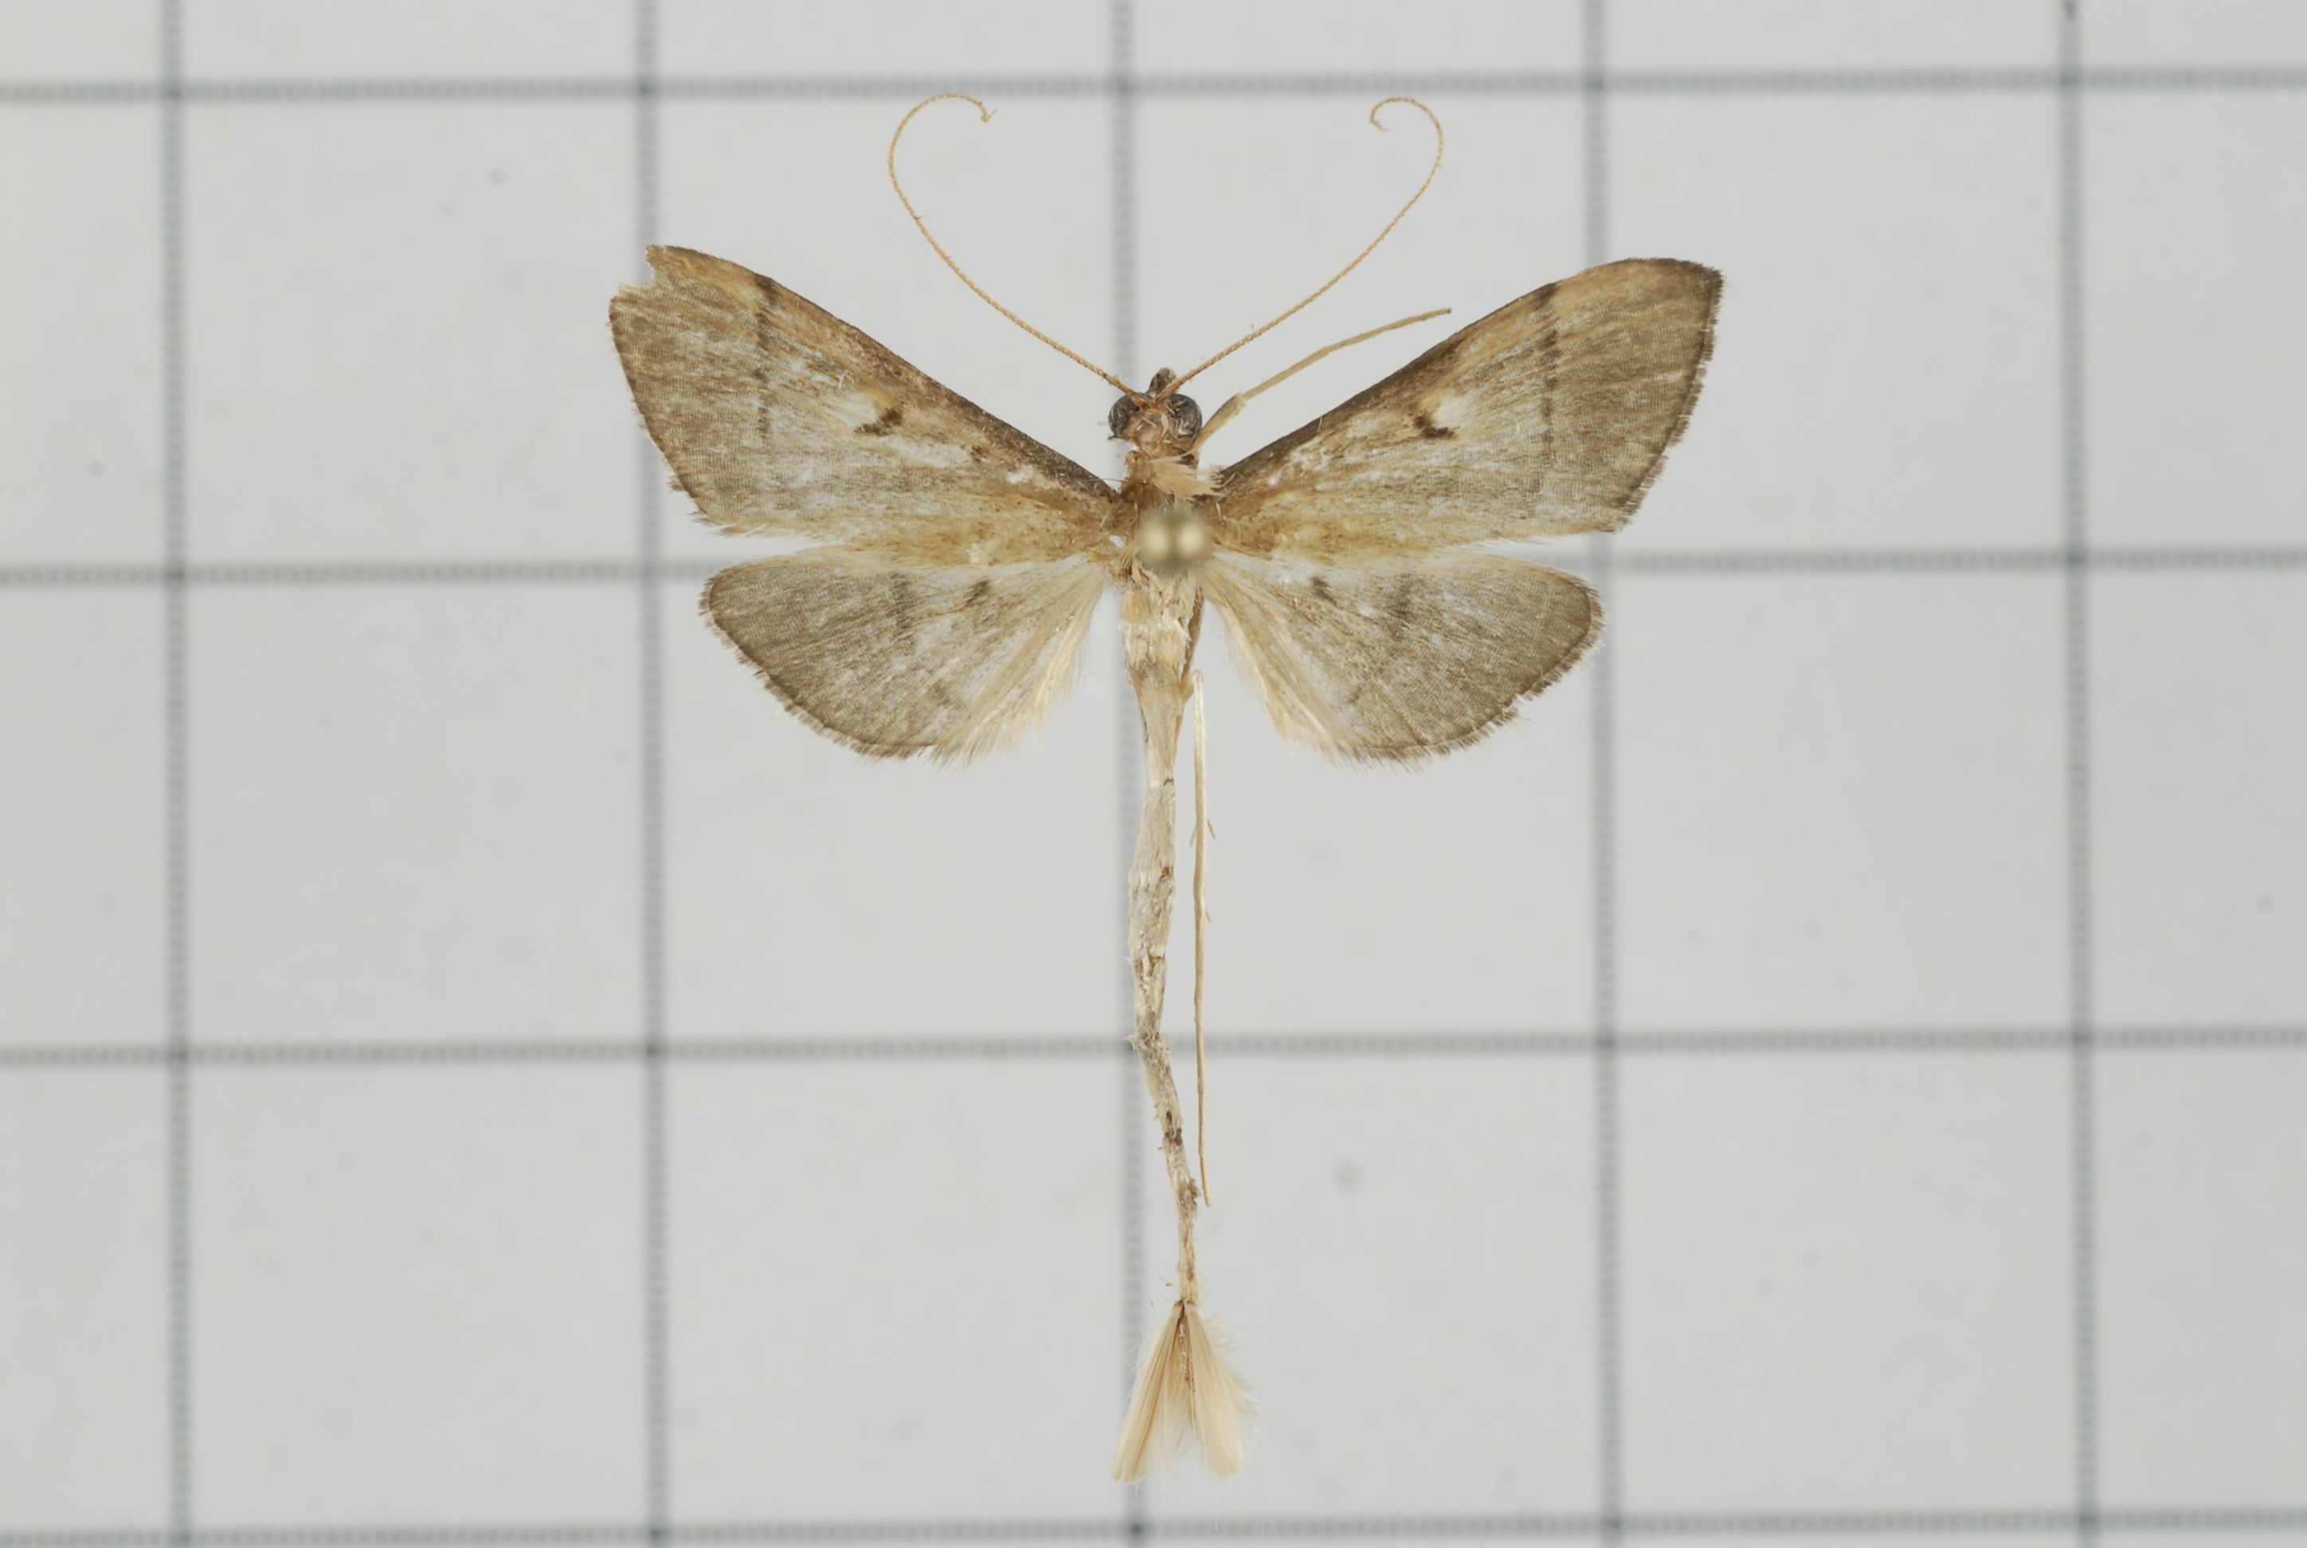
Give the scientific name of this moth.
Bradina geminalis
